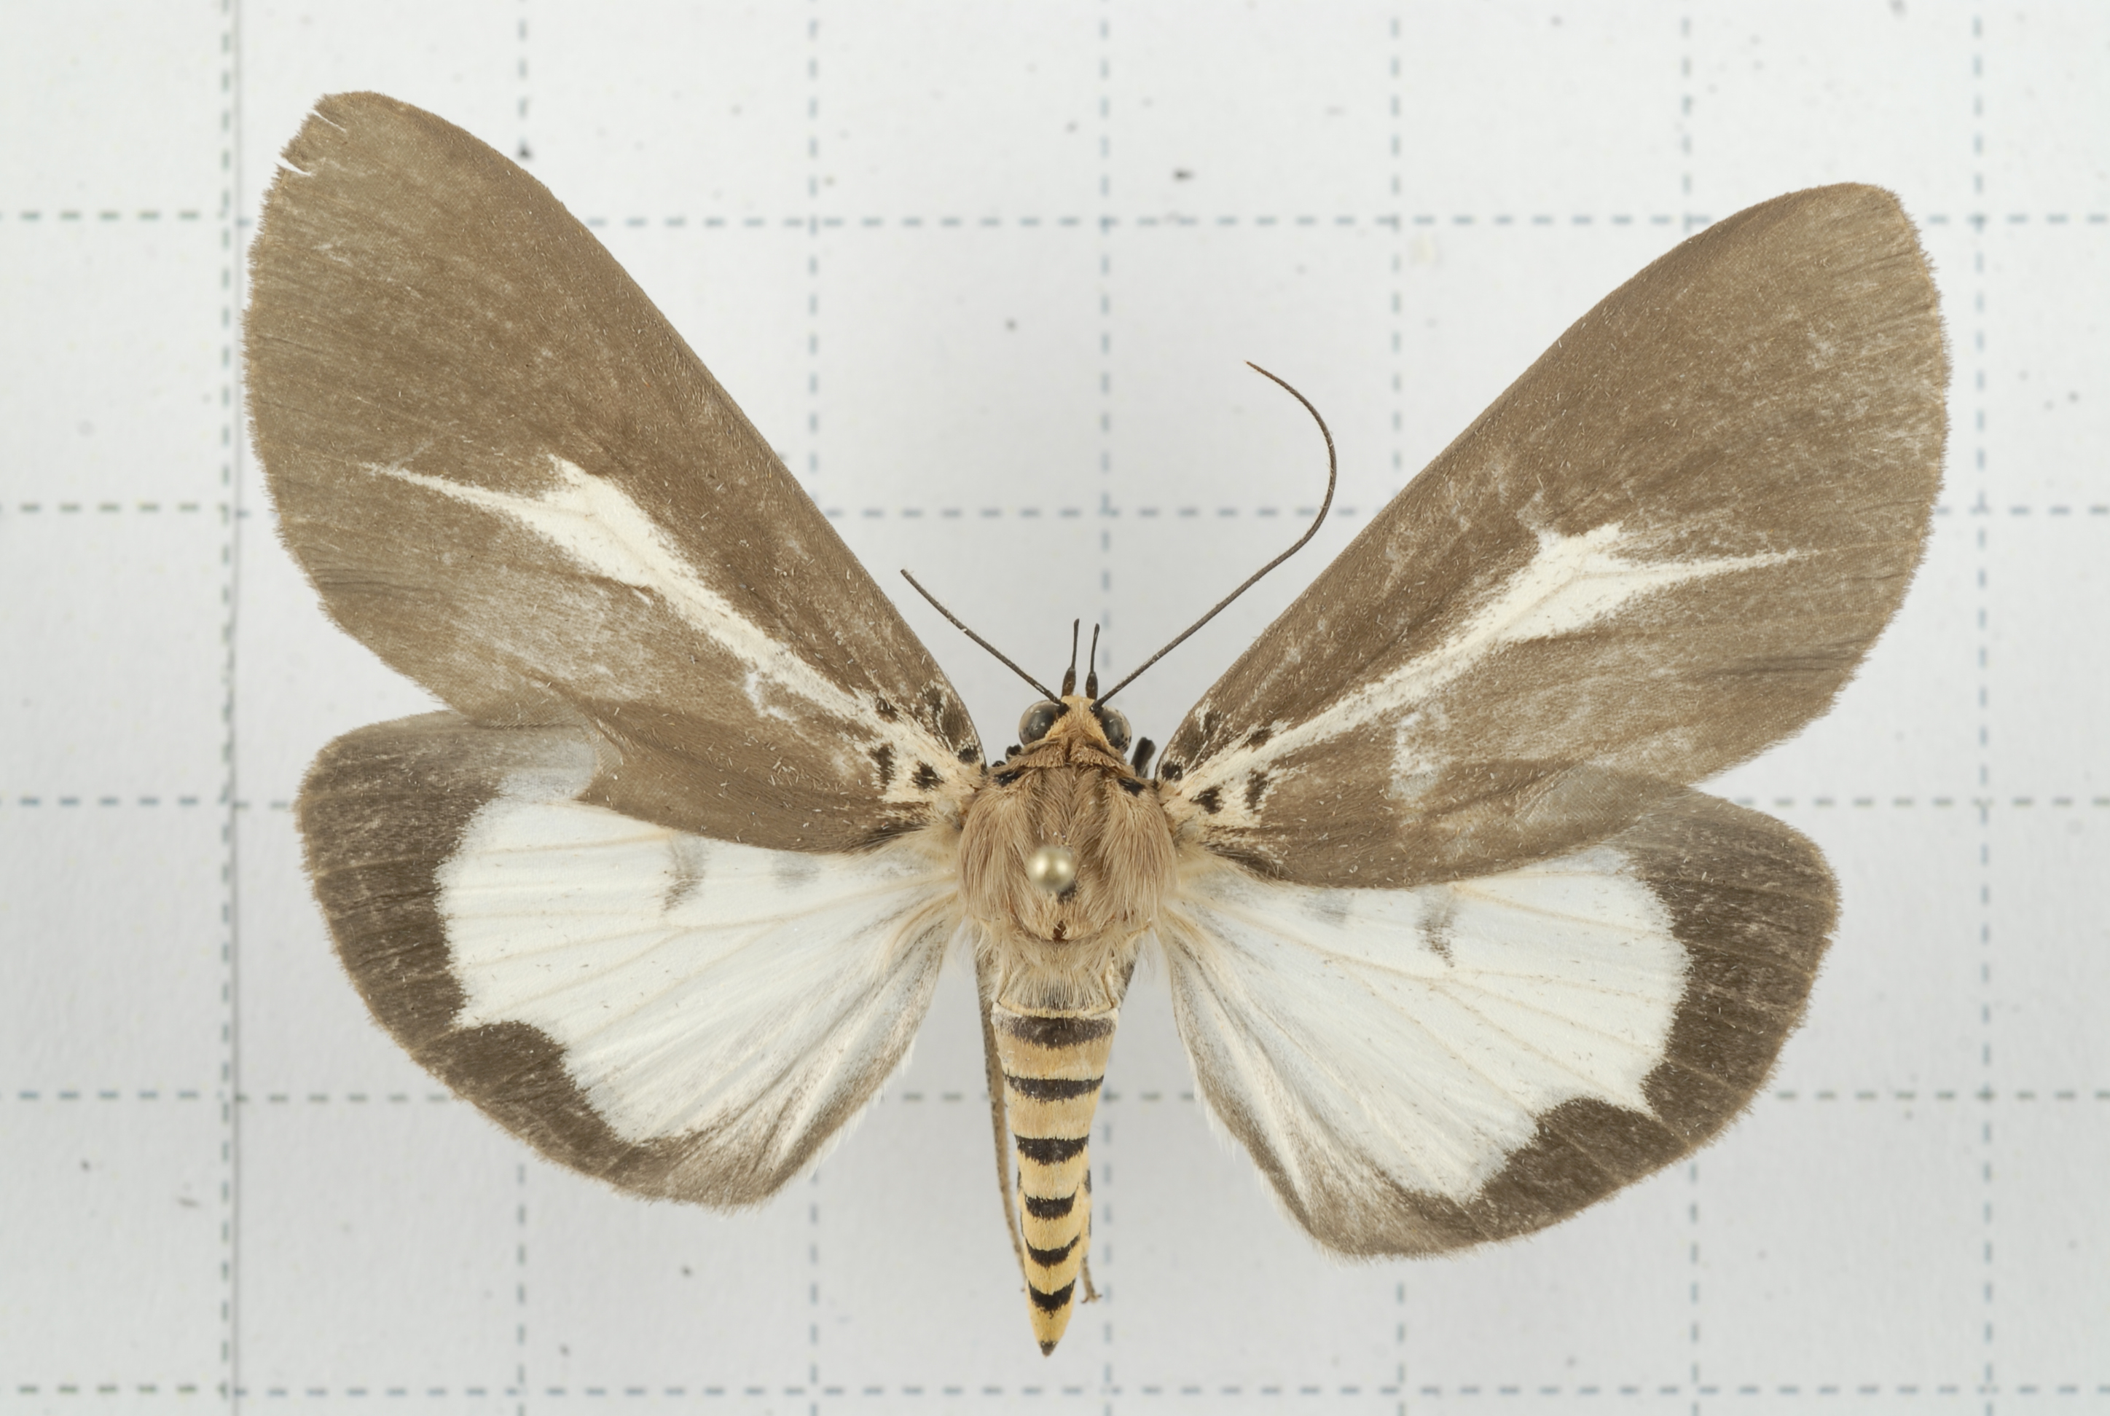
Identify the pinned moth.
Asota heliconia zebrina
